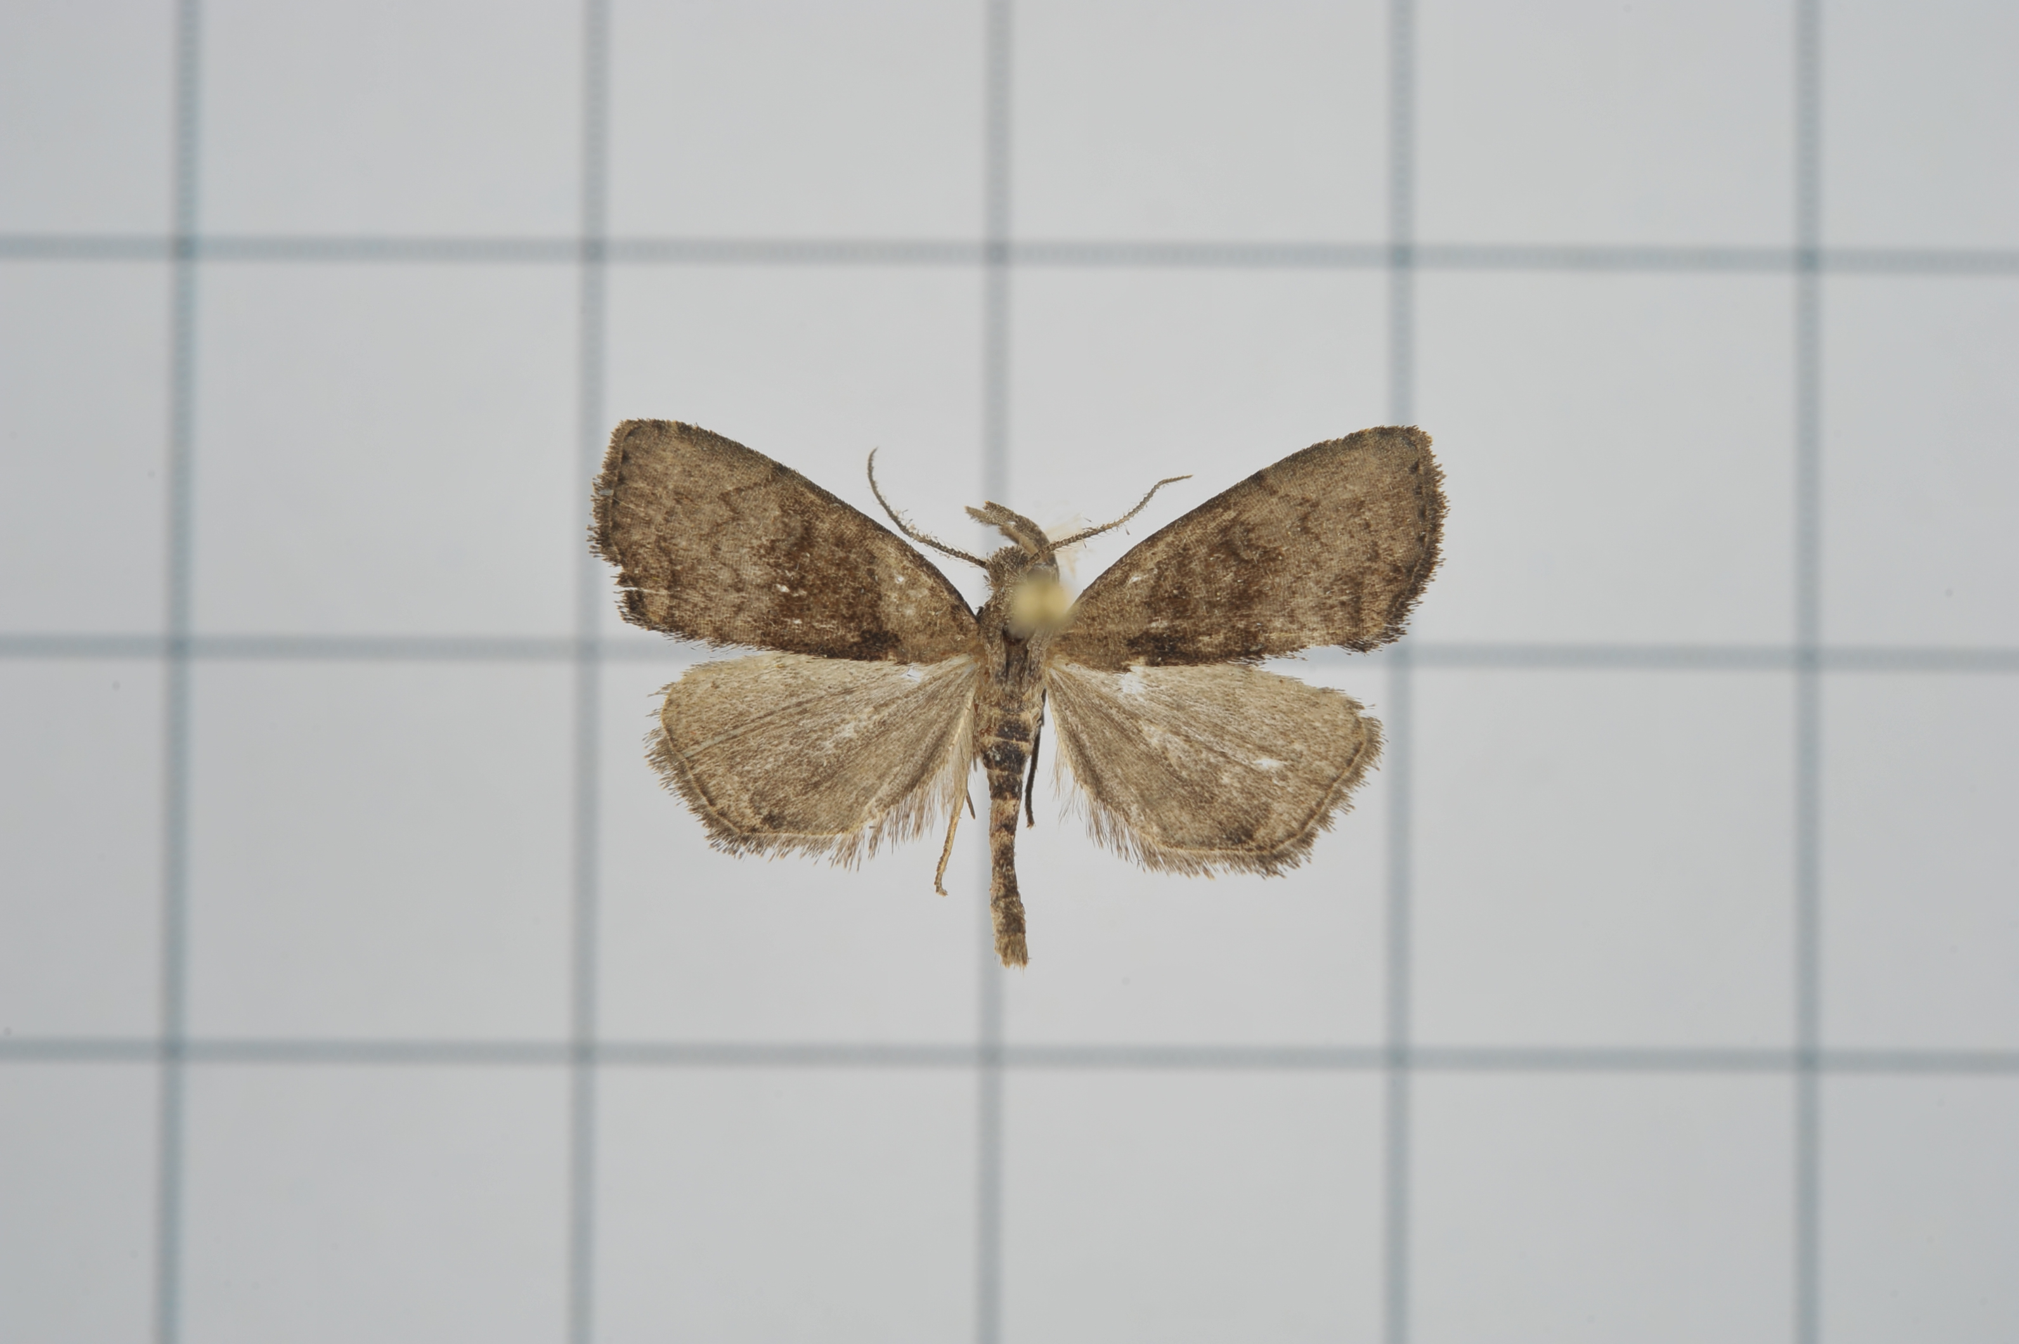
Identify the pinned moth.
Herminia kurokoi
